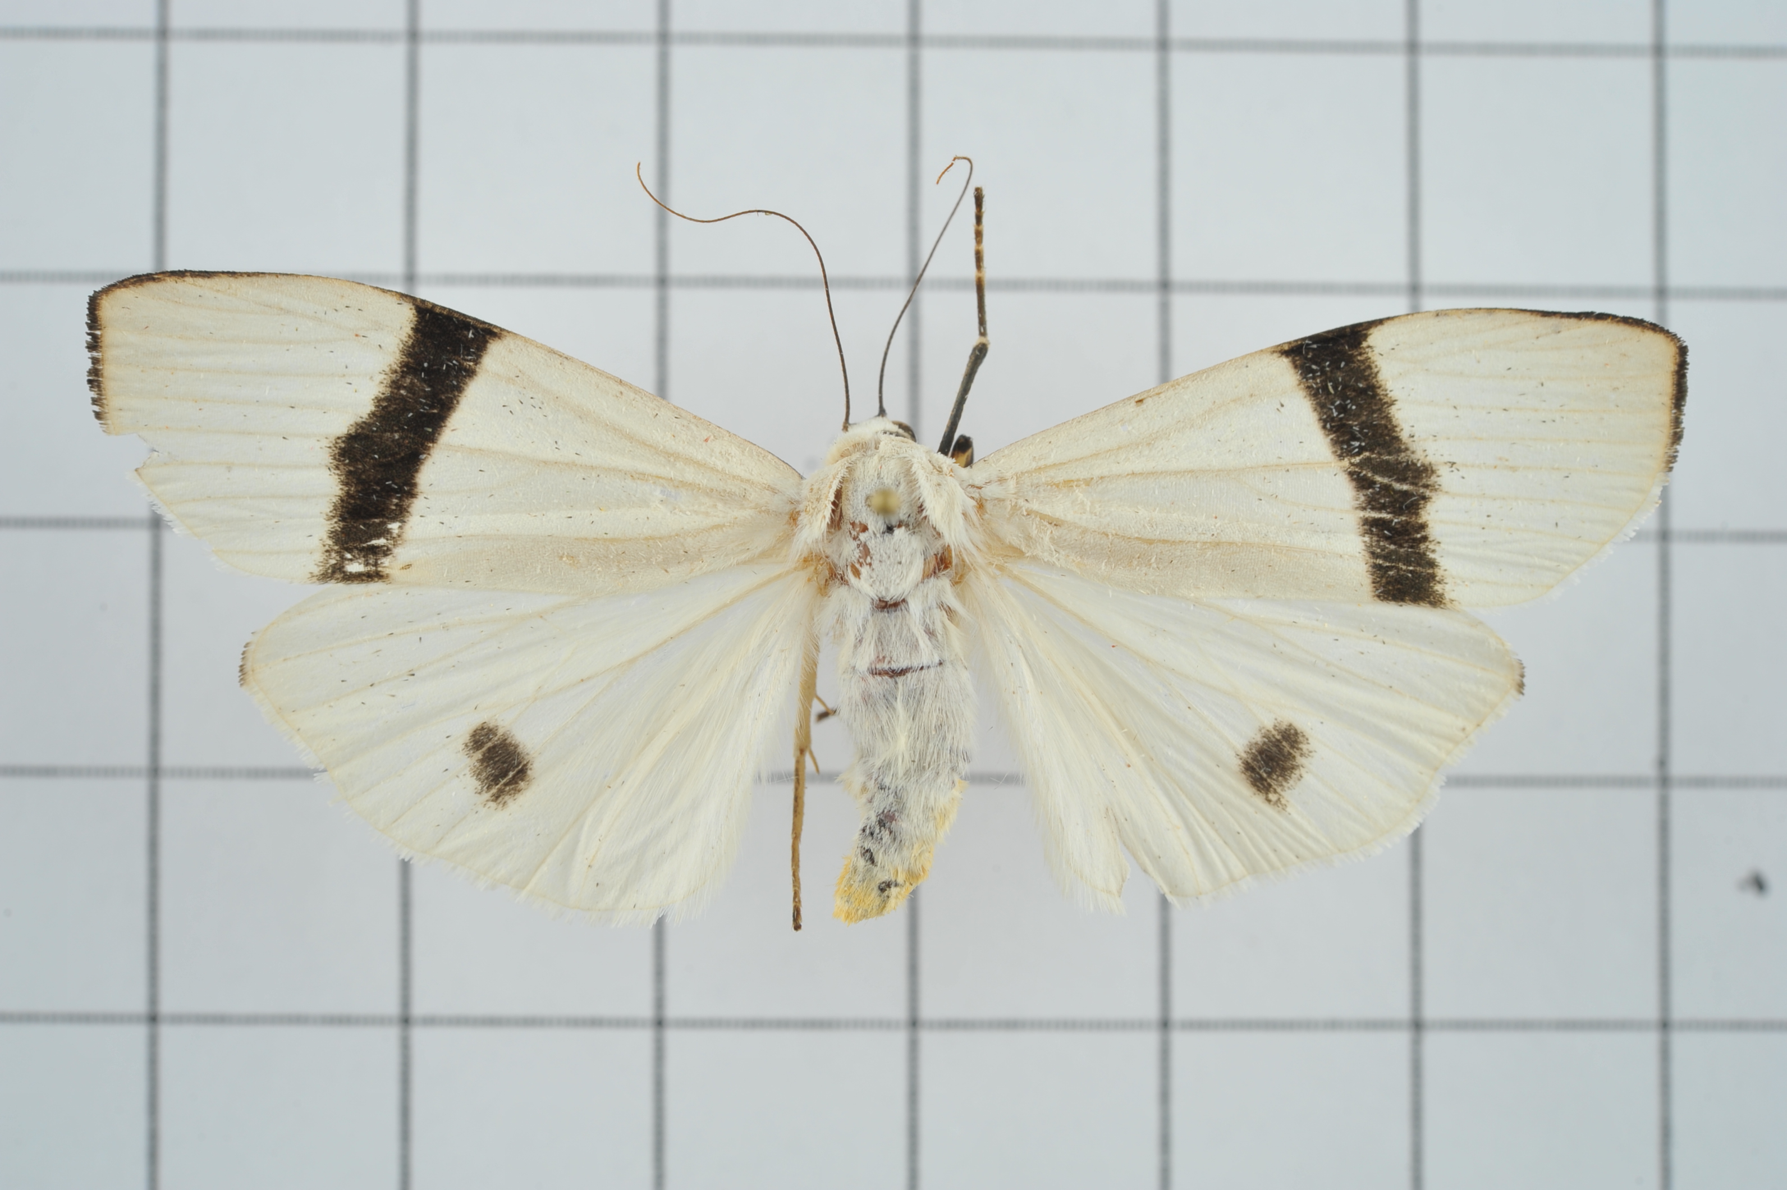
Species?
Vamuna alboluteora
